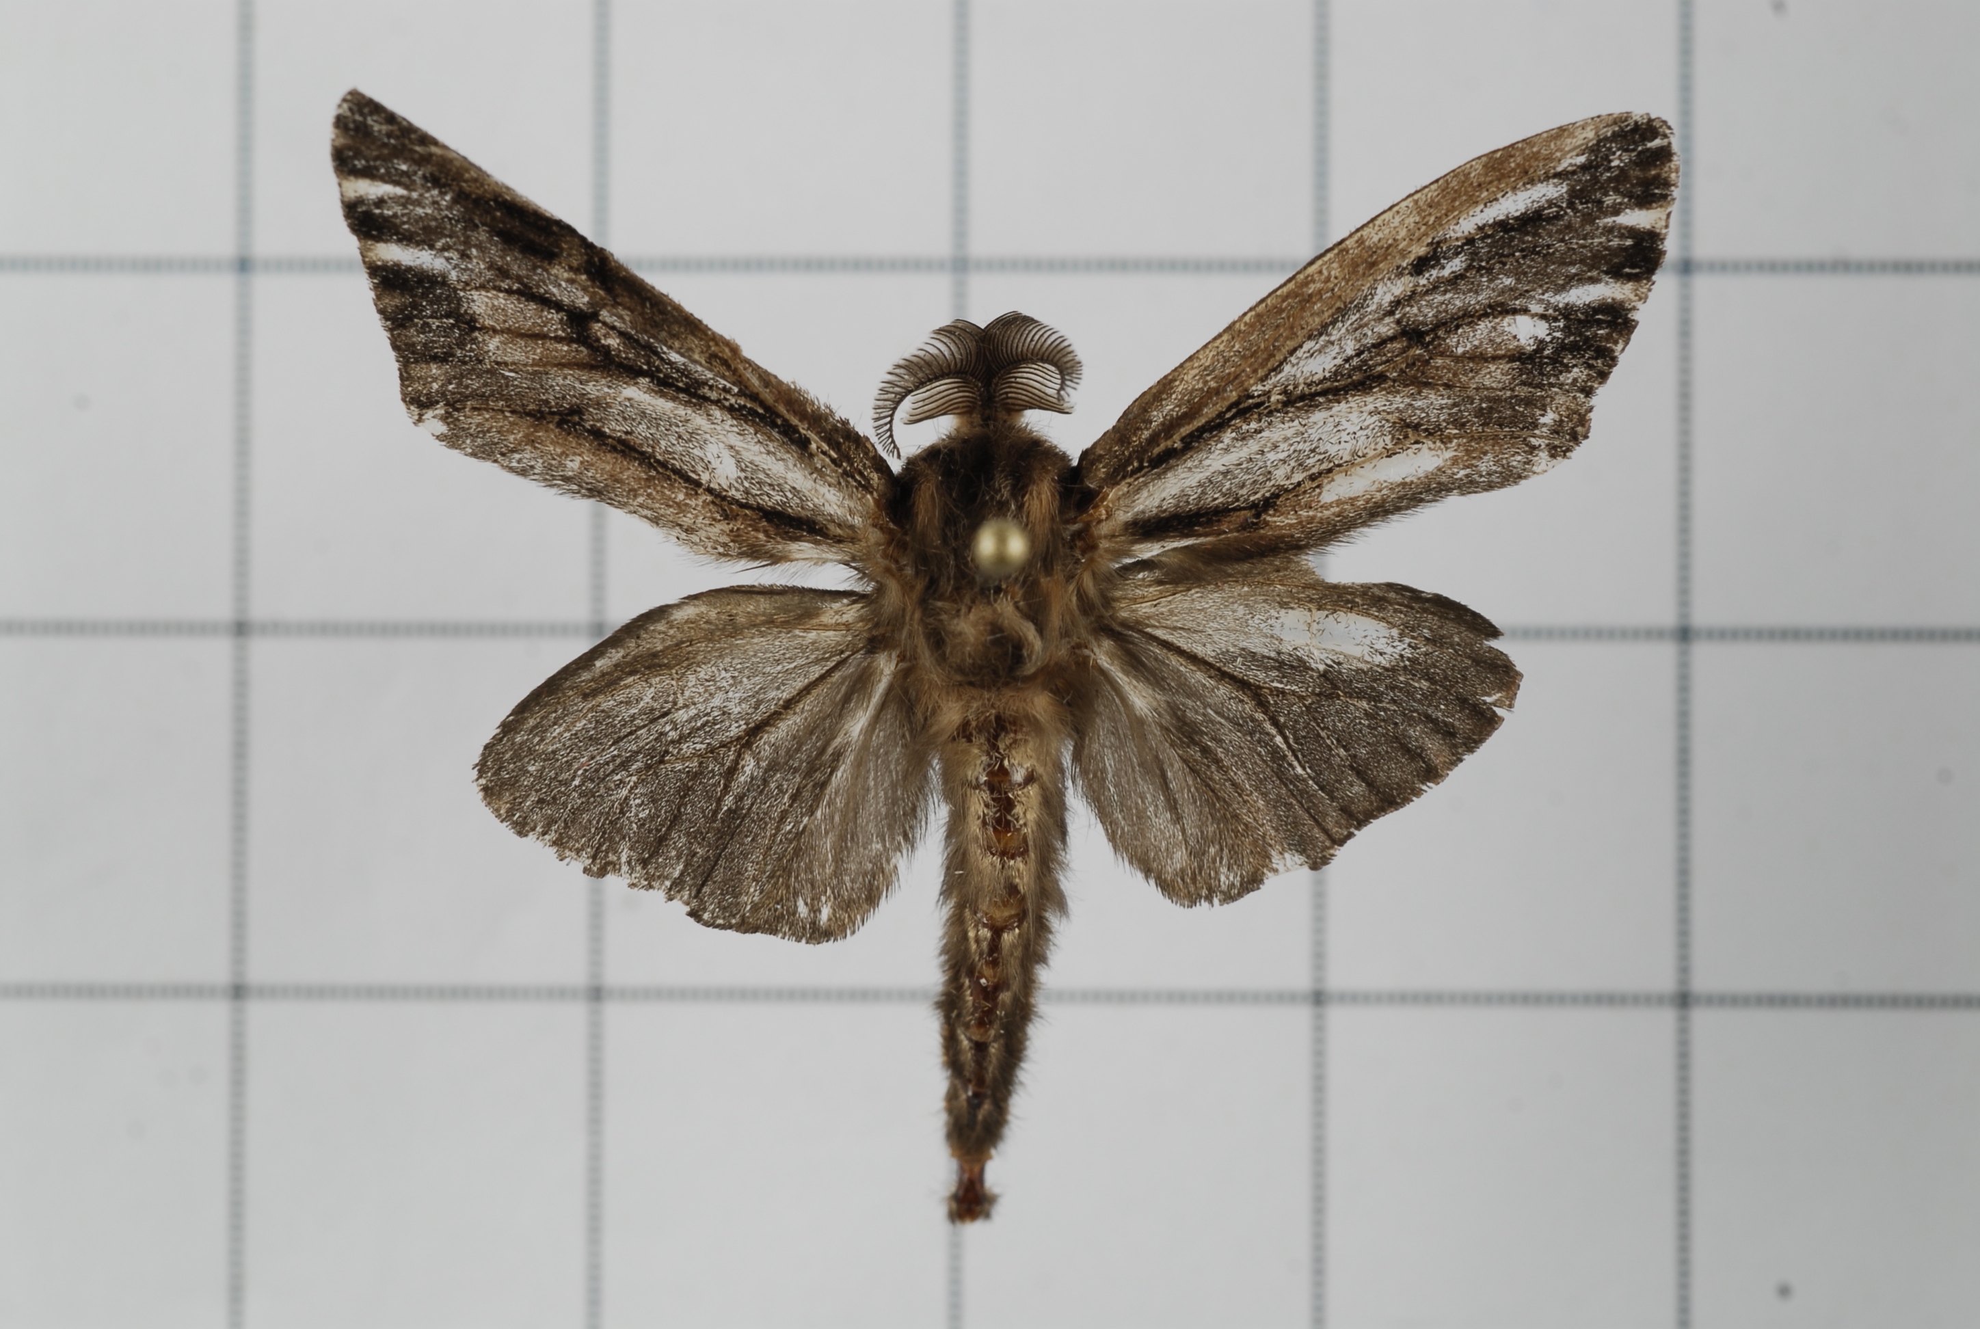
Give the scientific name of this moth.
Eumeta variegata
